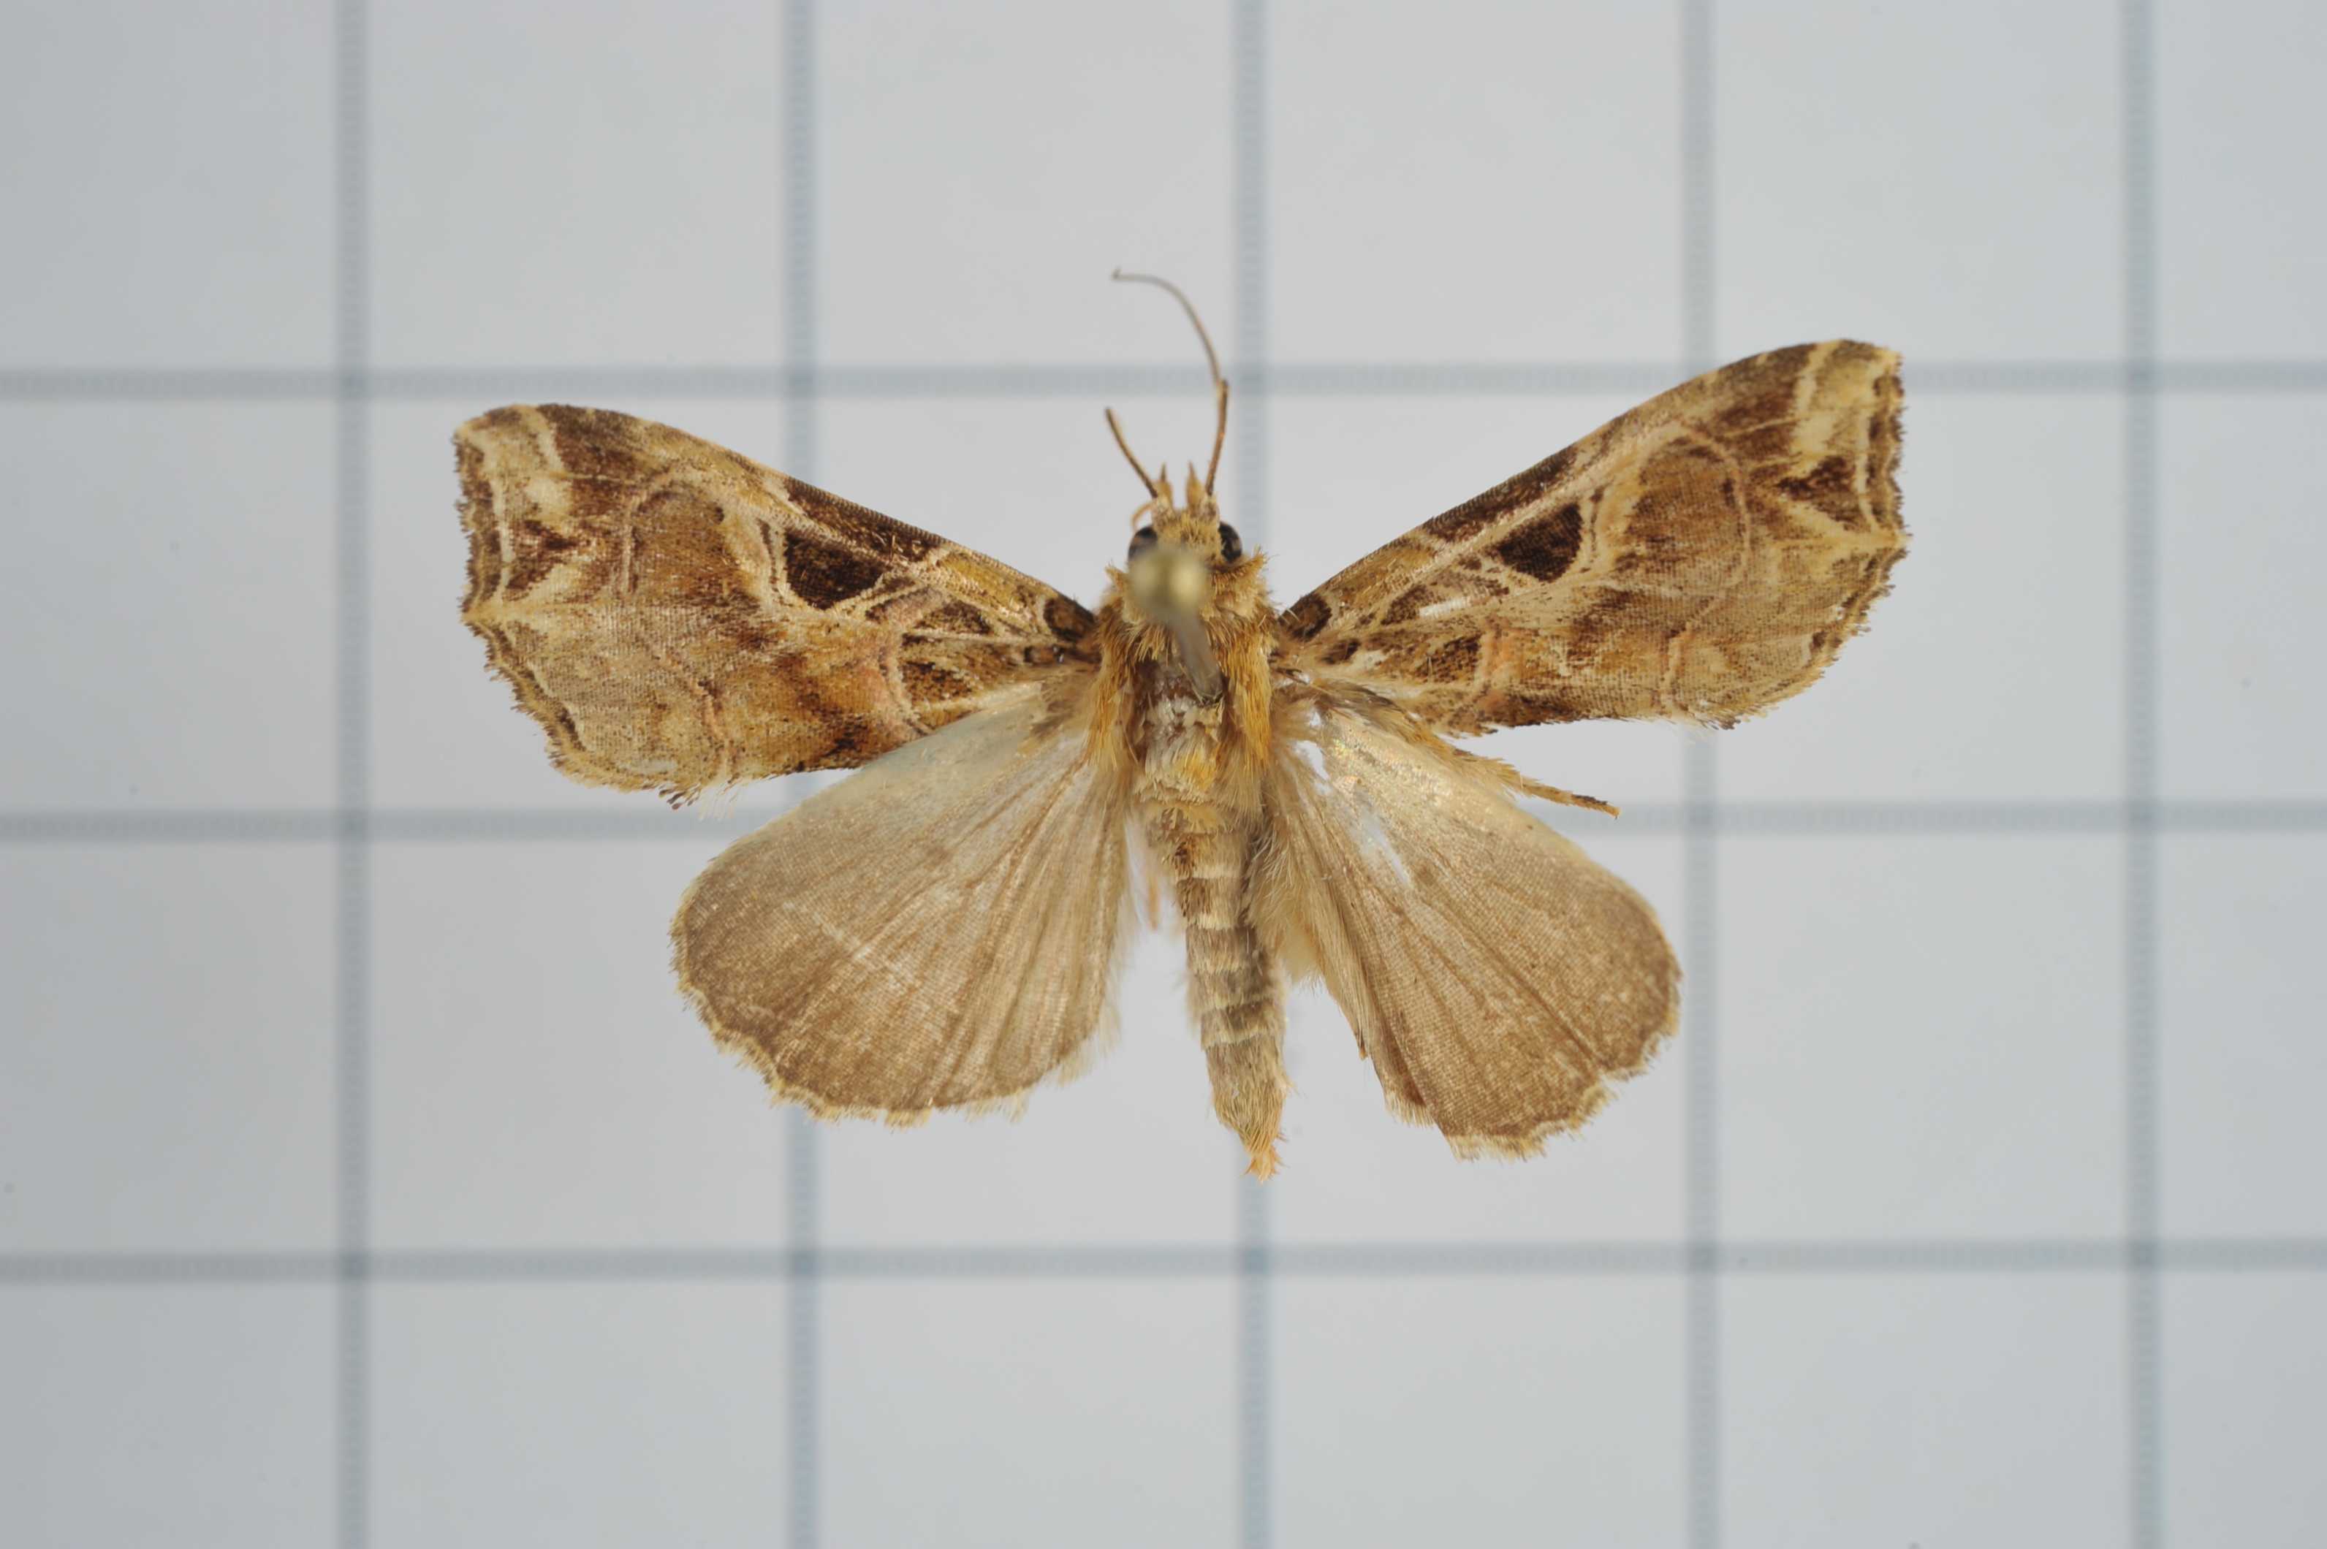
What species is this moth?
Callopistria phaeogona
